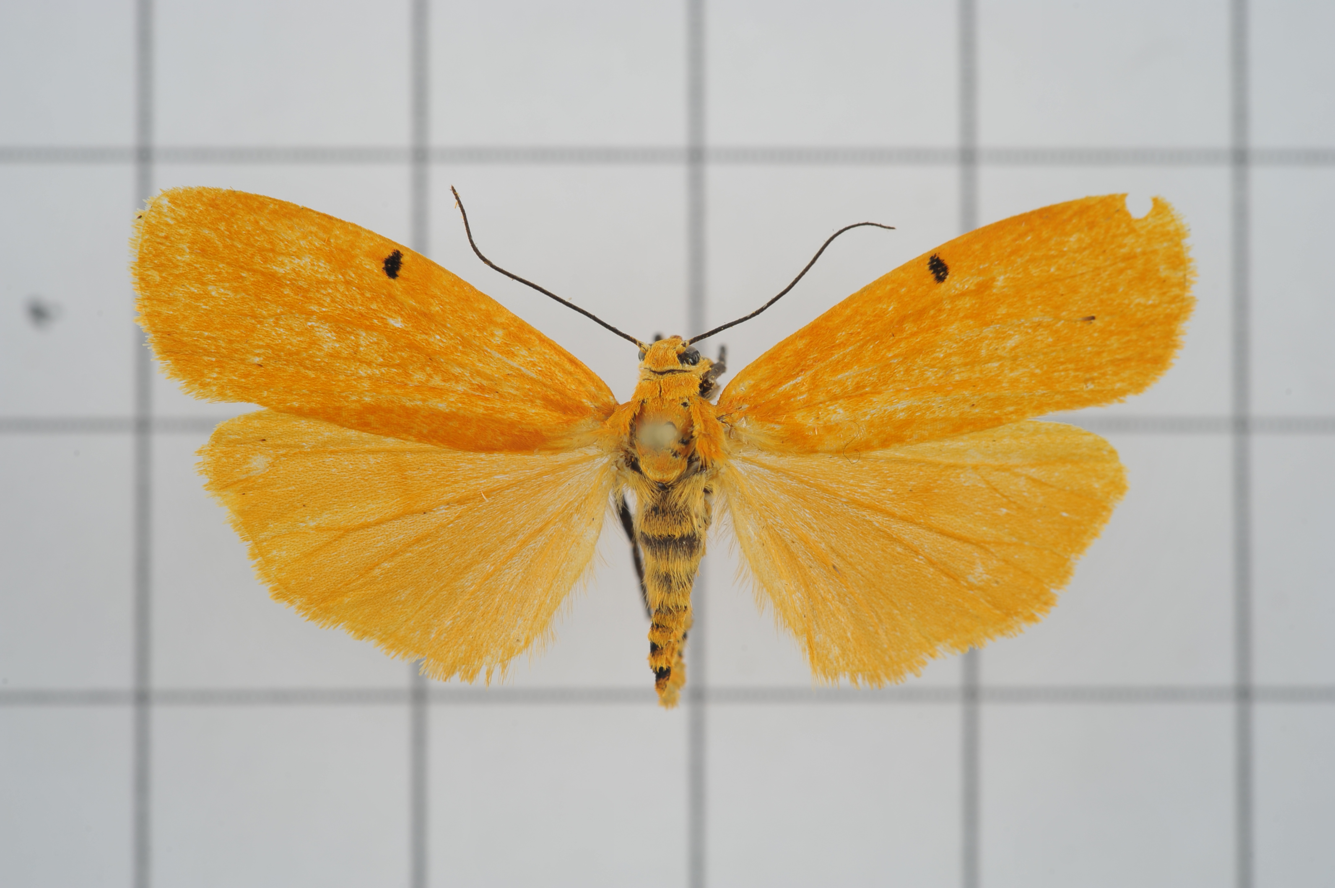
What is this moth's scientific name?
Manulea hokopo
